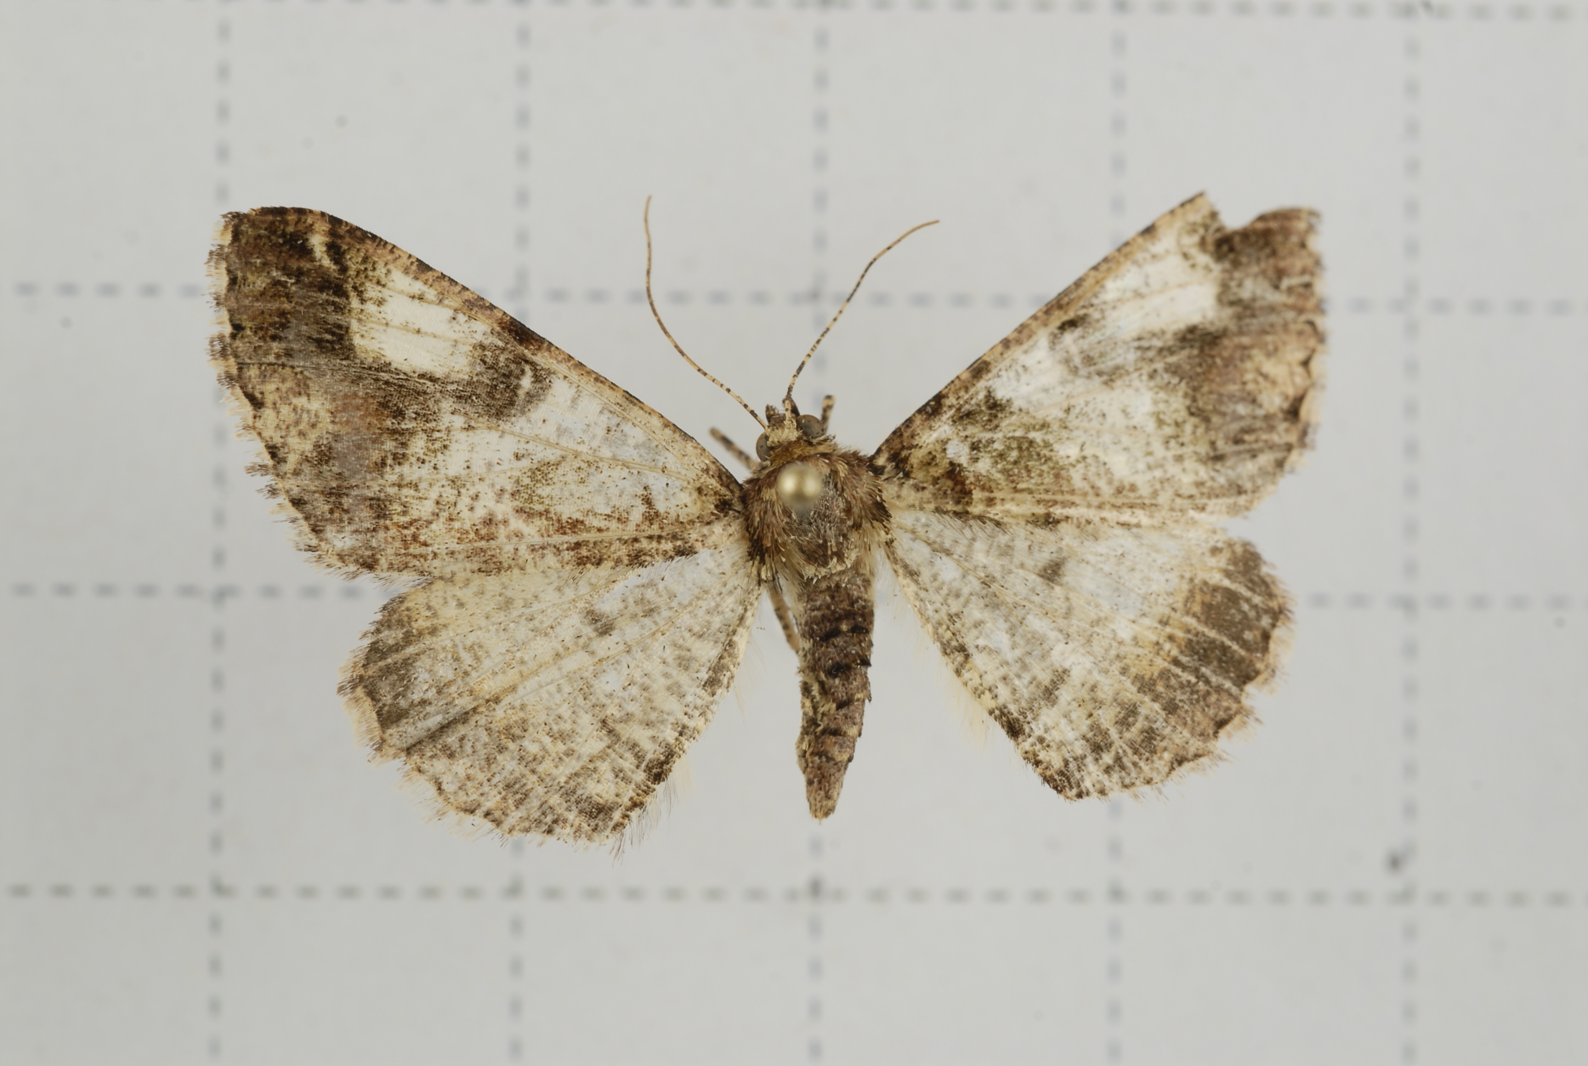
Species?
Gasterocome pannosaria orta
